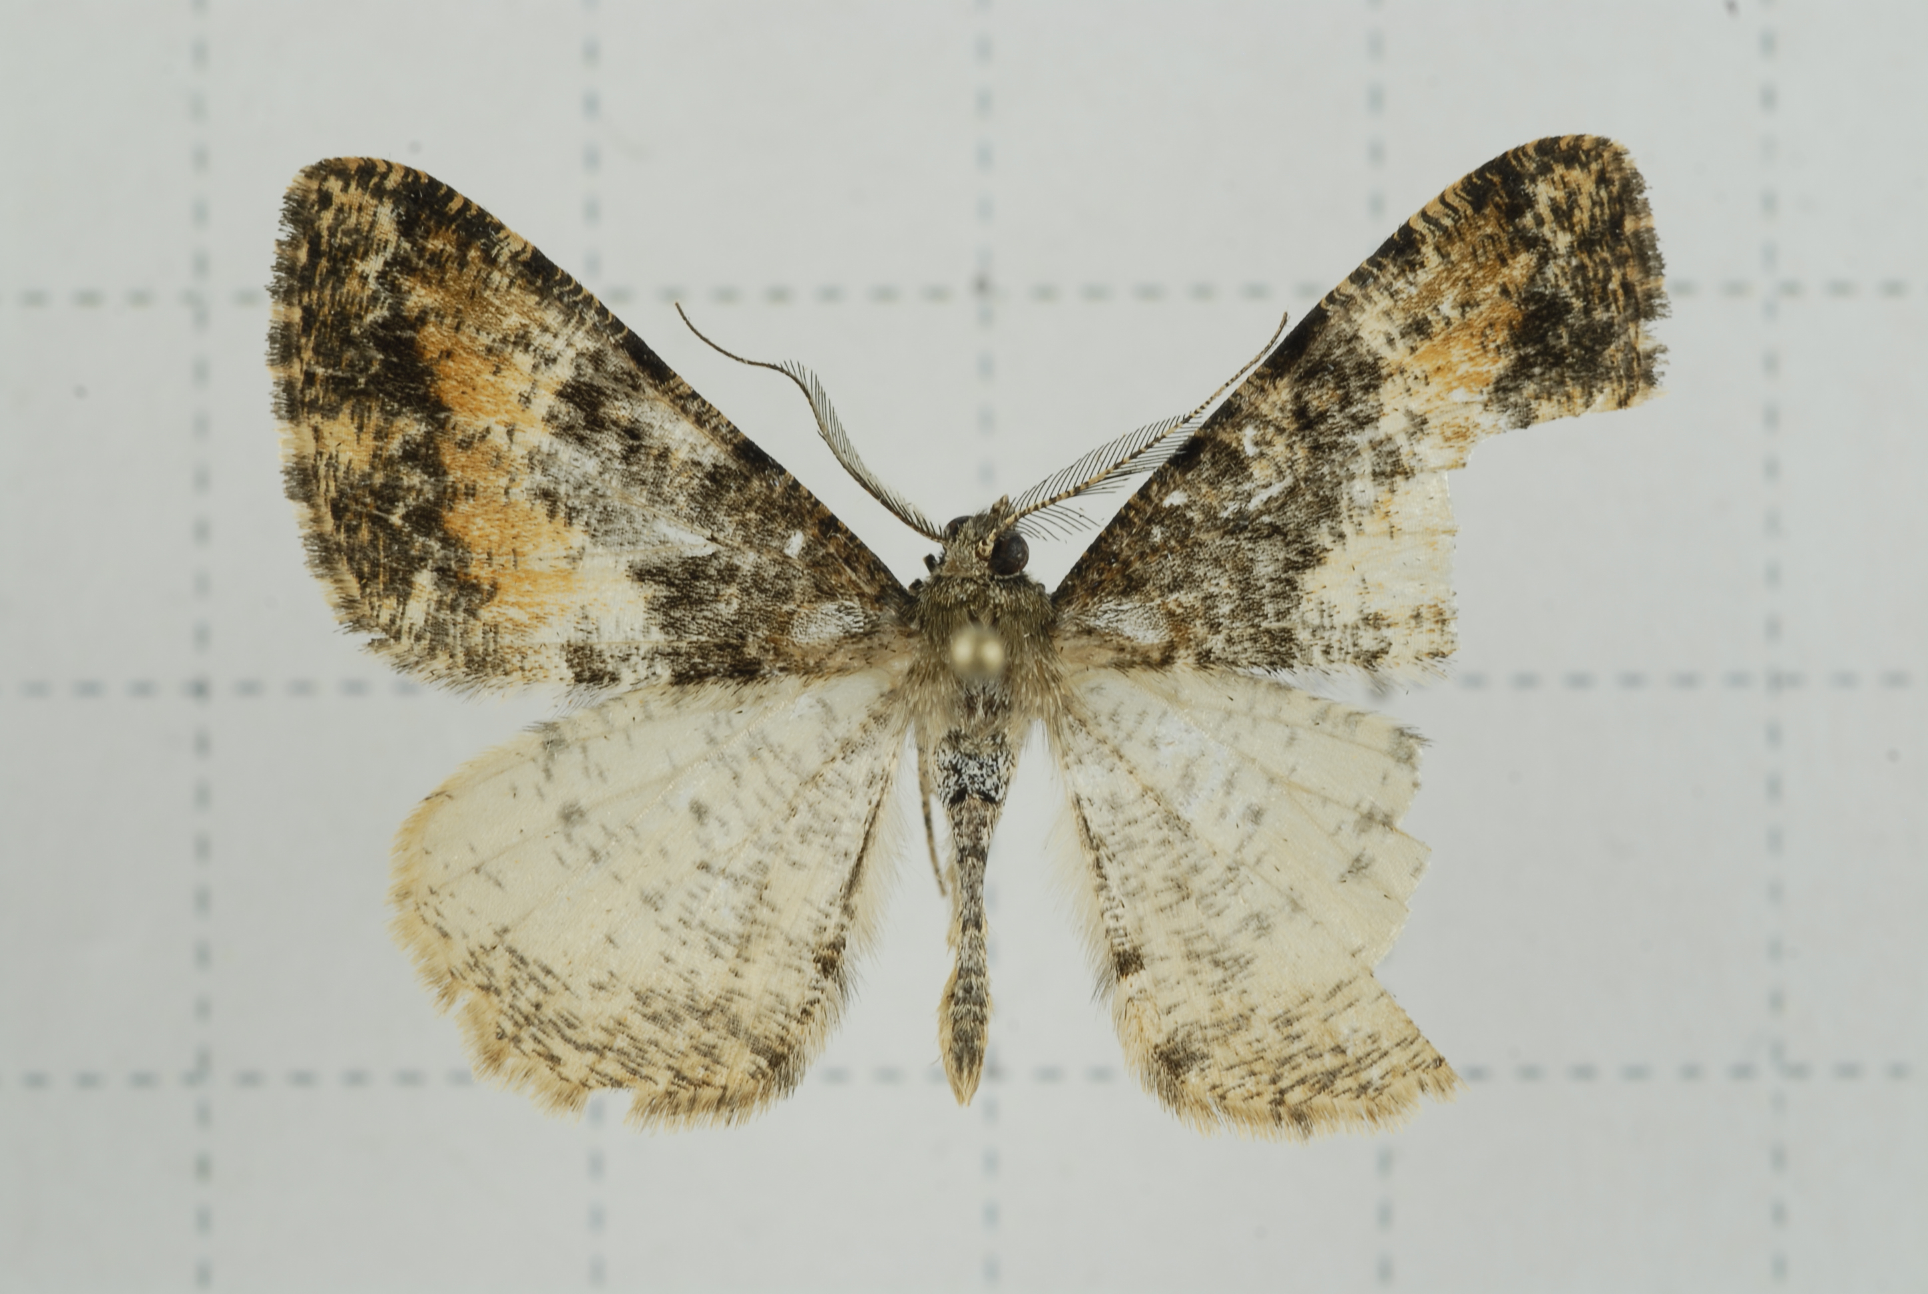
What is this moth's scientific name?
Alcis scortea
